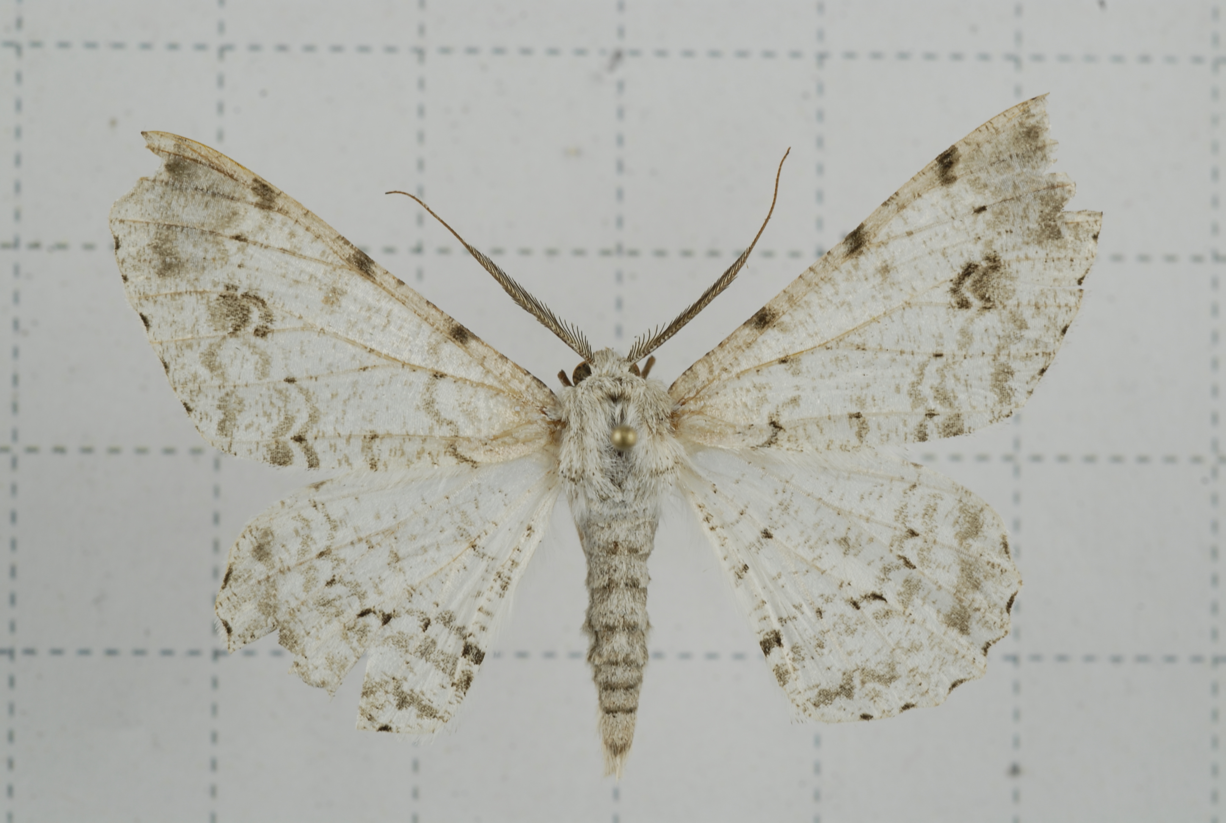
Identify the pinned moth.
Lassaba parvalbidaria parvalbidaria
